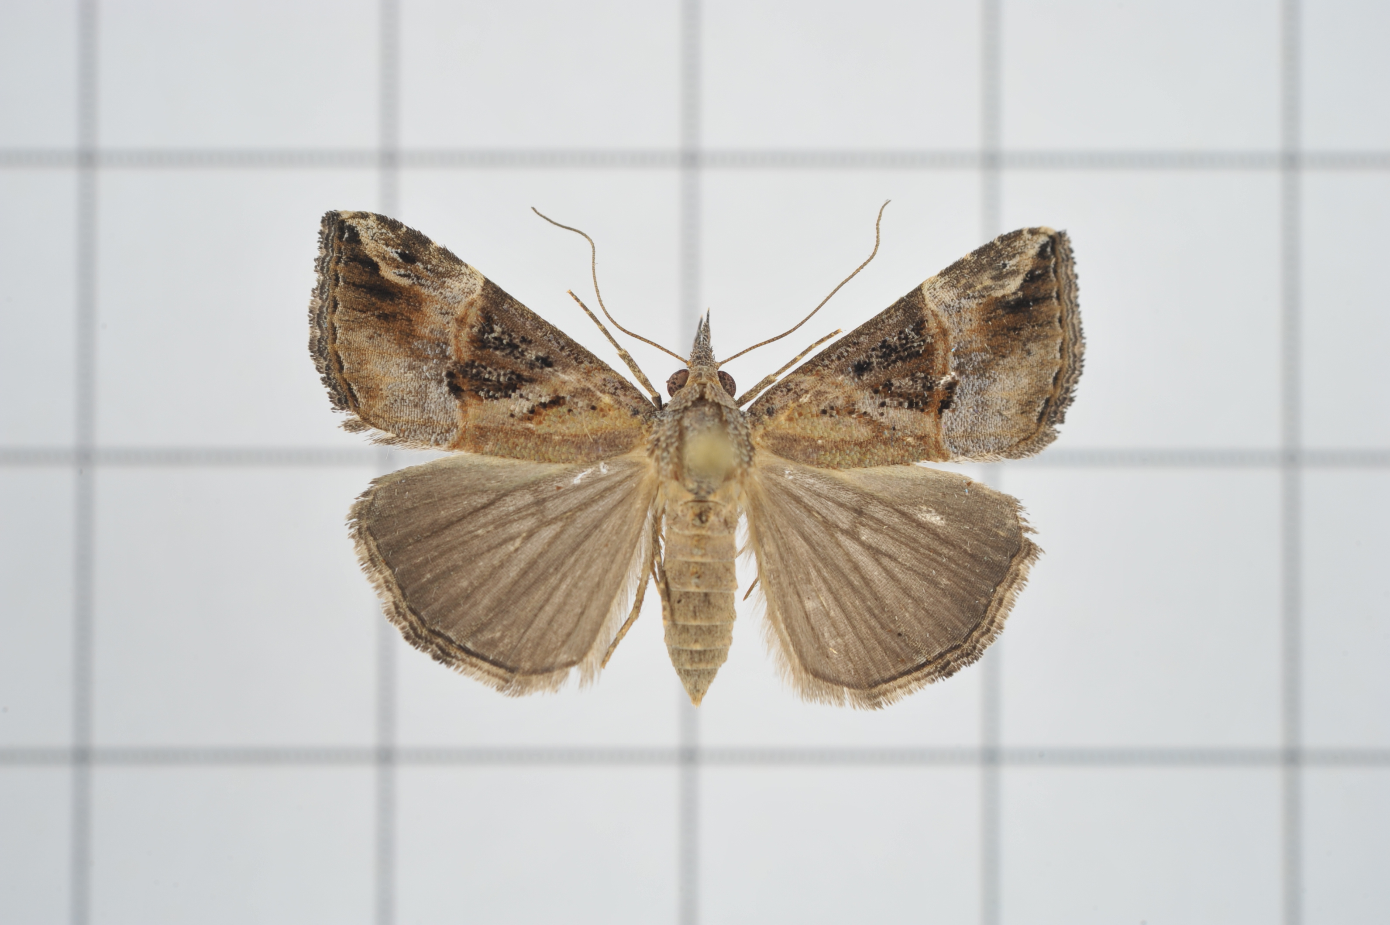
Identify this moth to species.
Hypena laceratalis
